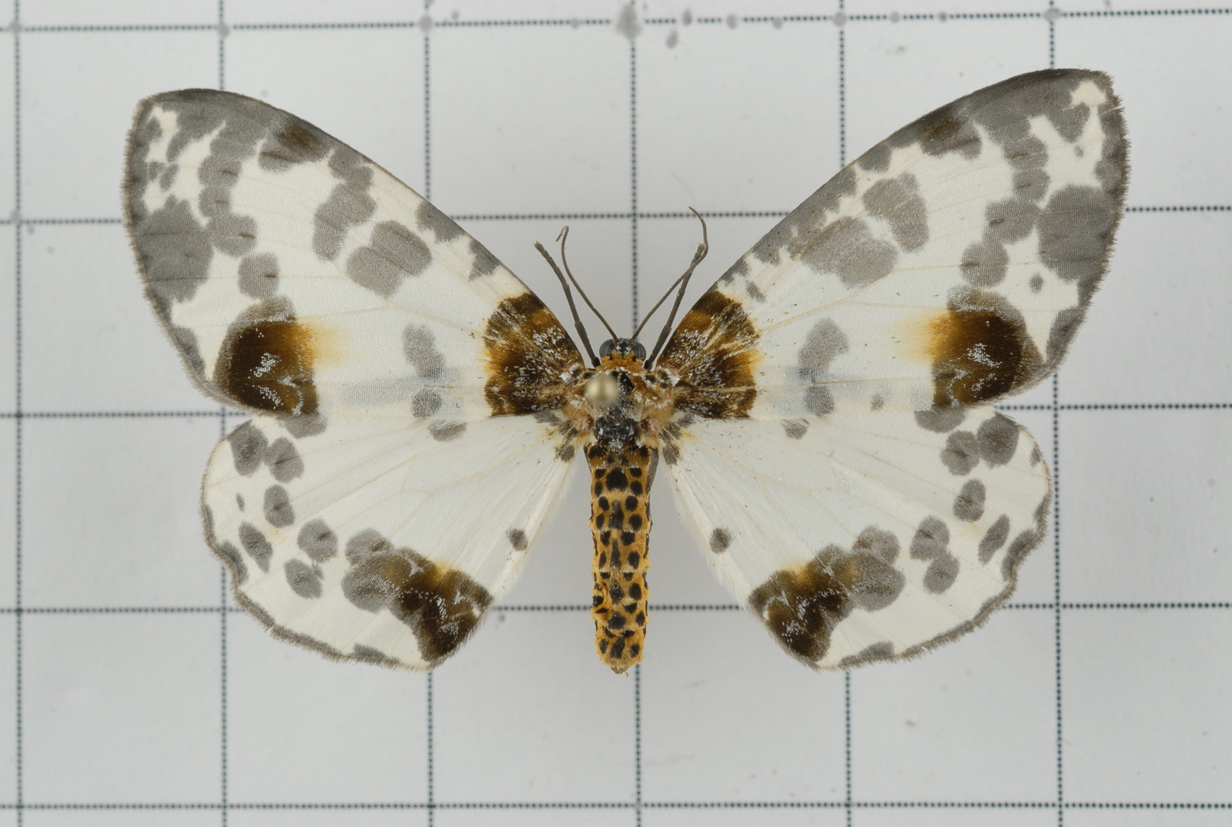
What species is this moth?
Abraxas formosilluminata
